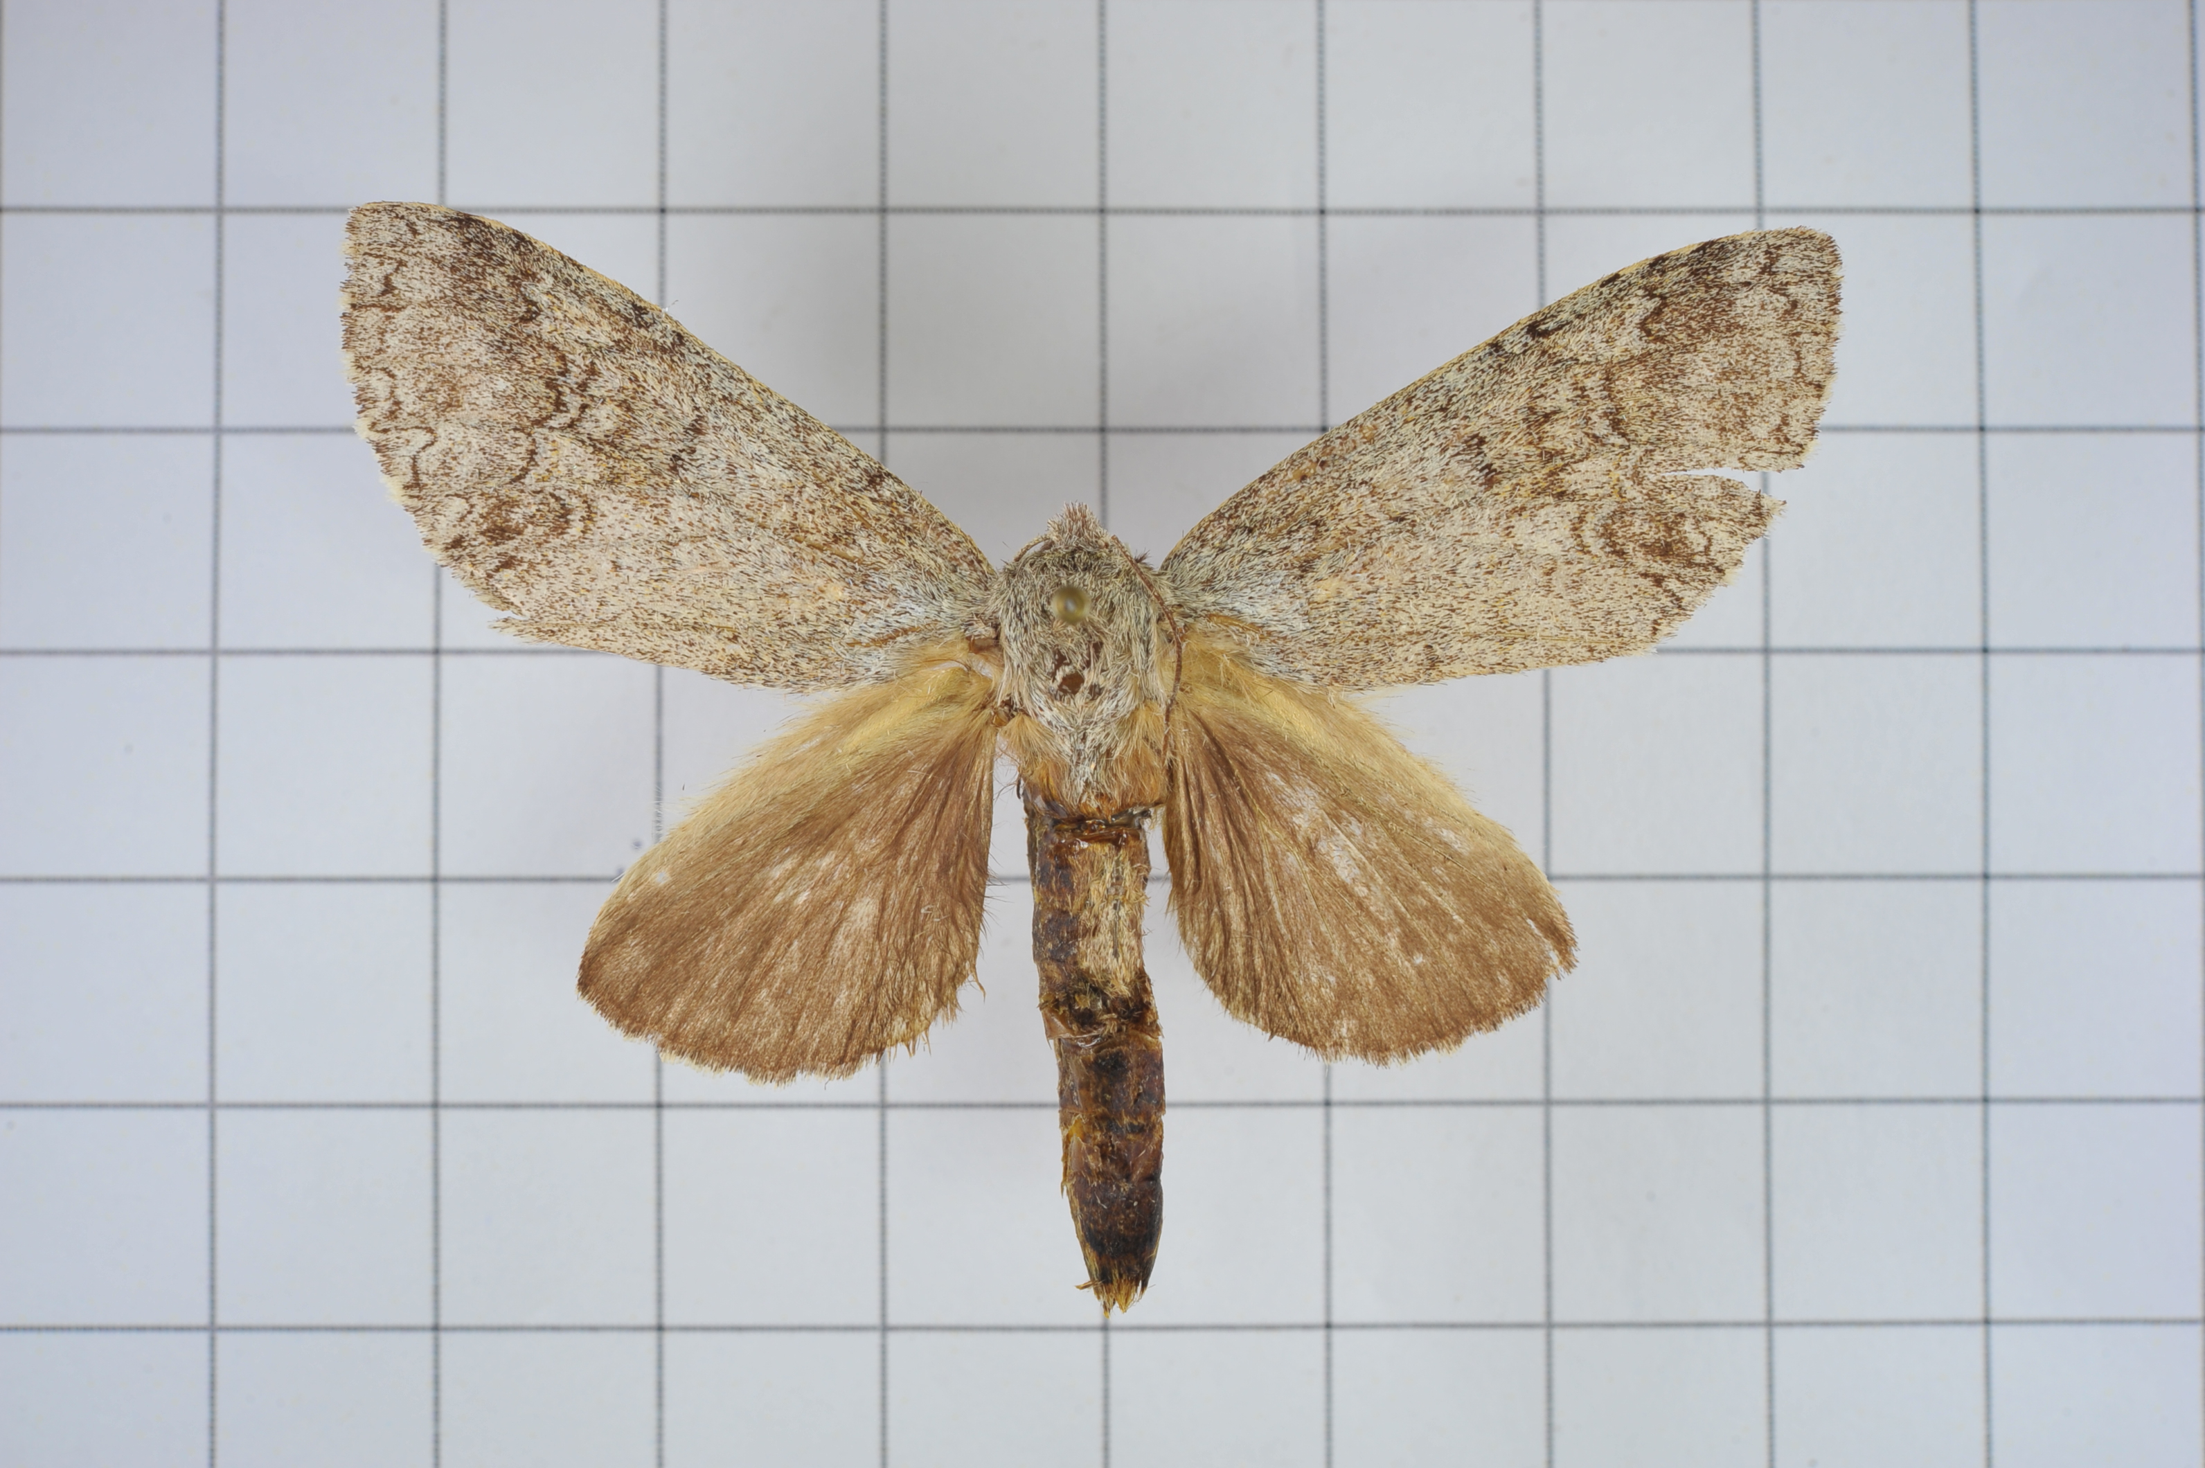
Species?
Mesophalera sigmata
